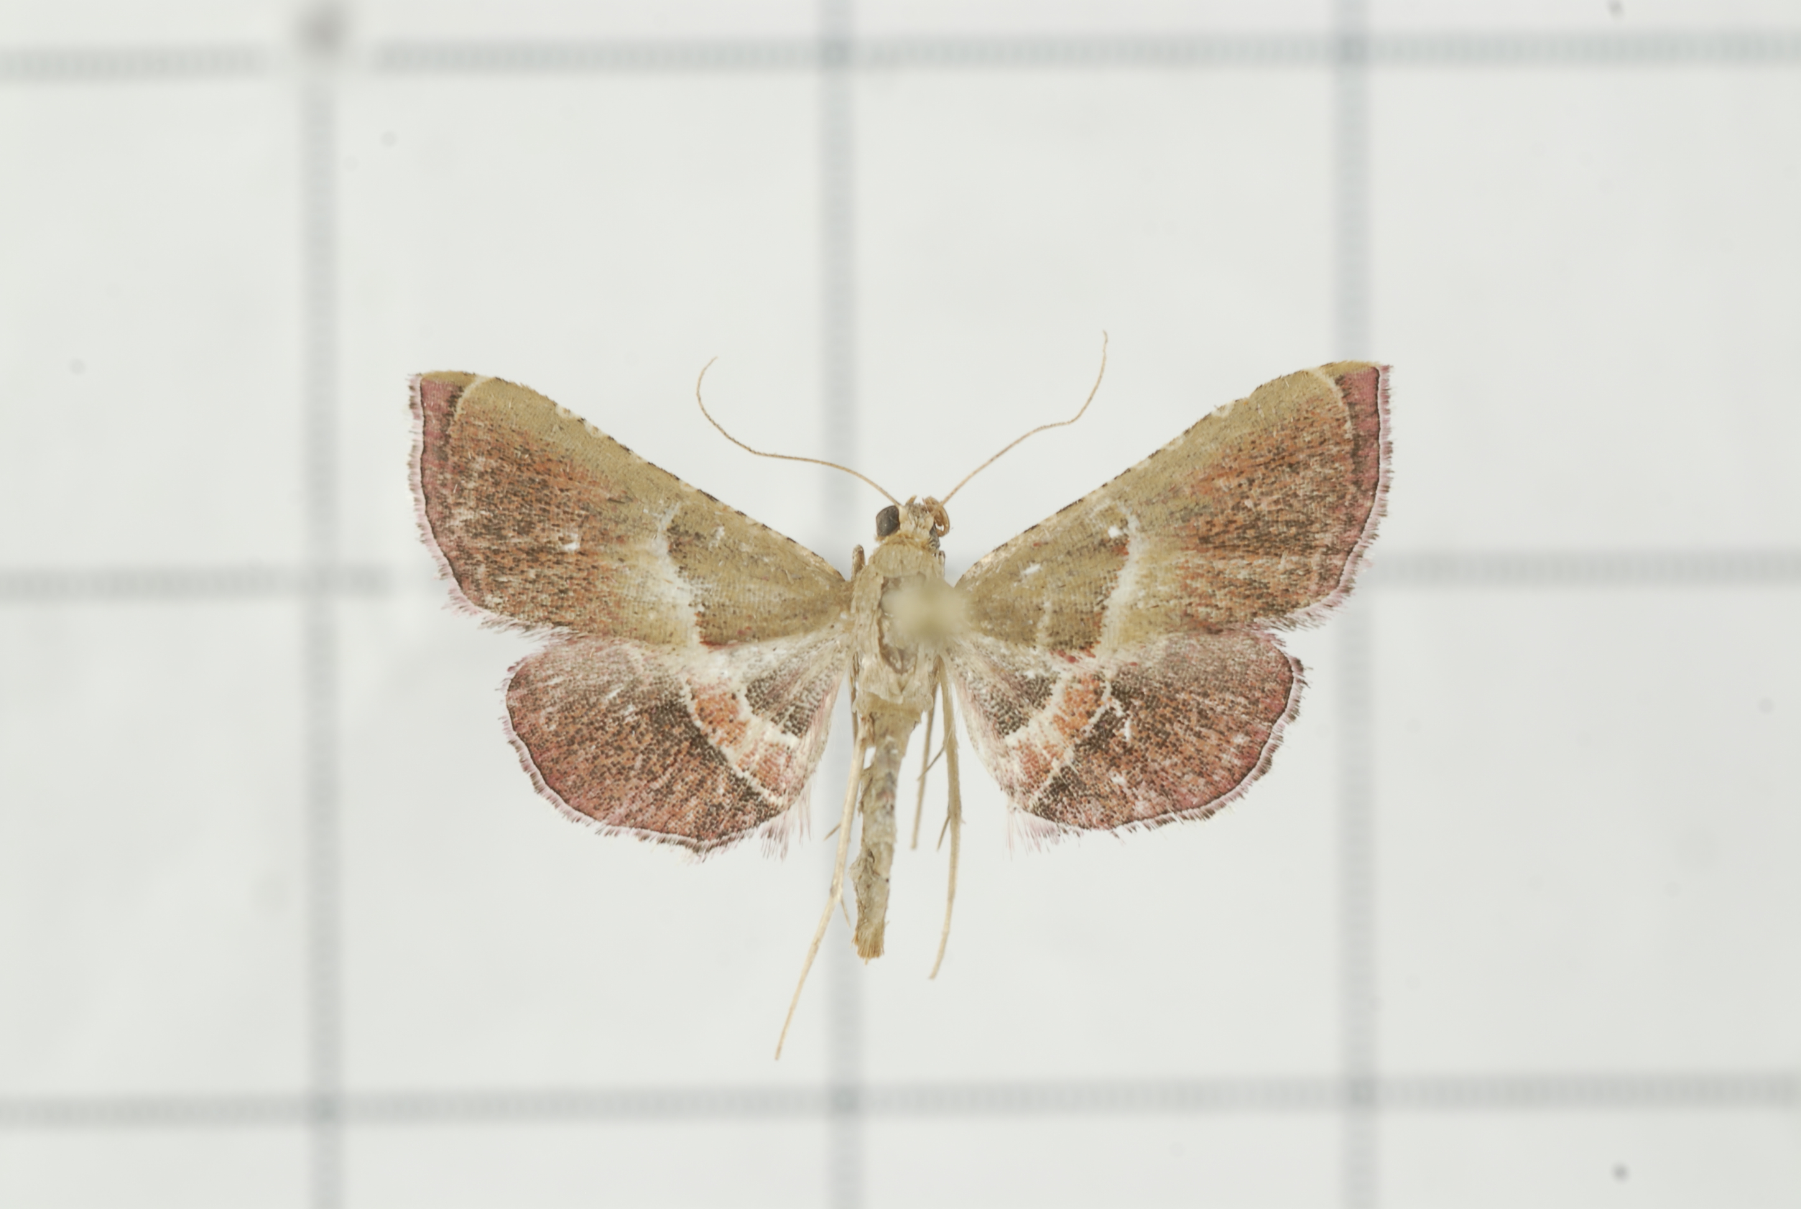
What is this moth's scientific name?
Endotricha ruminalis
